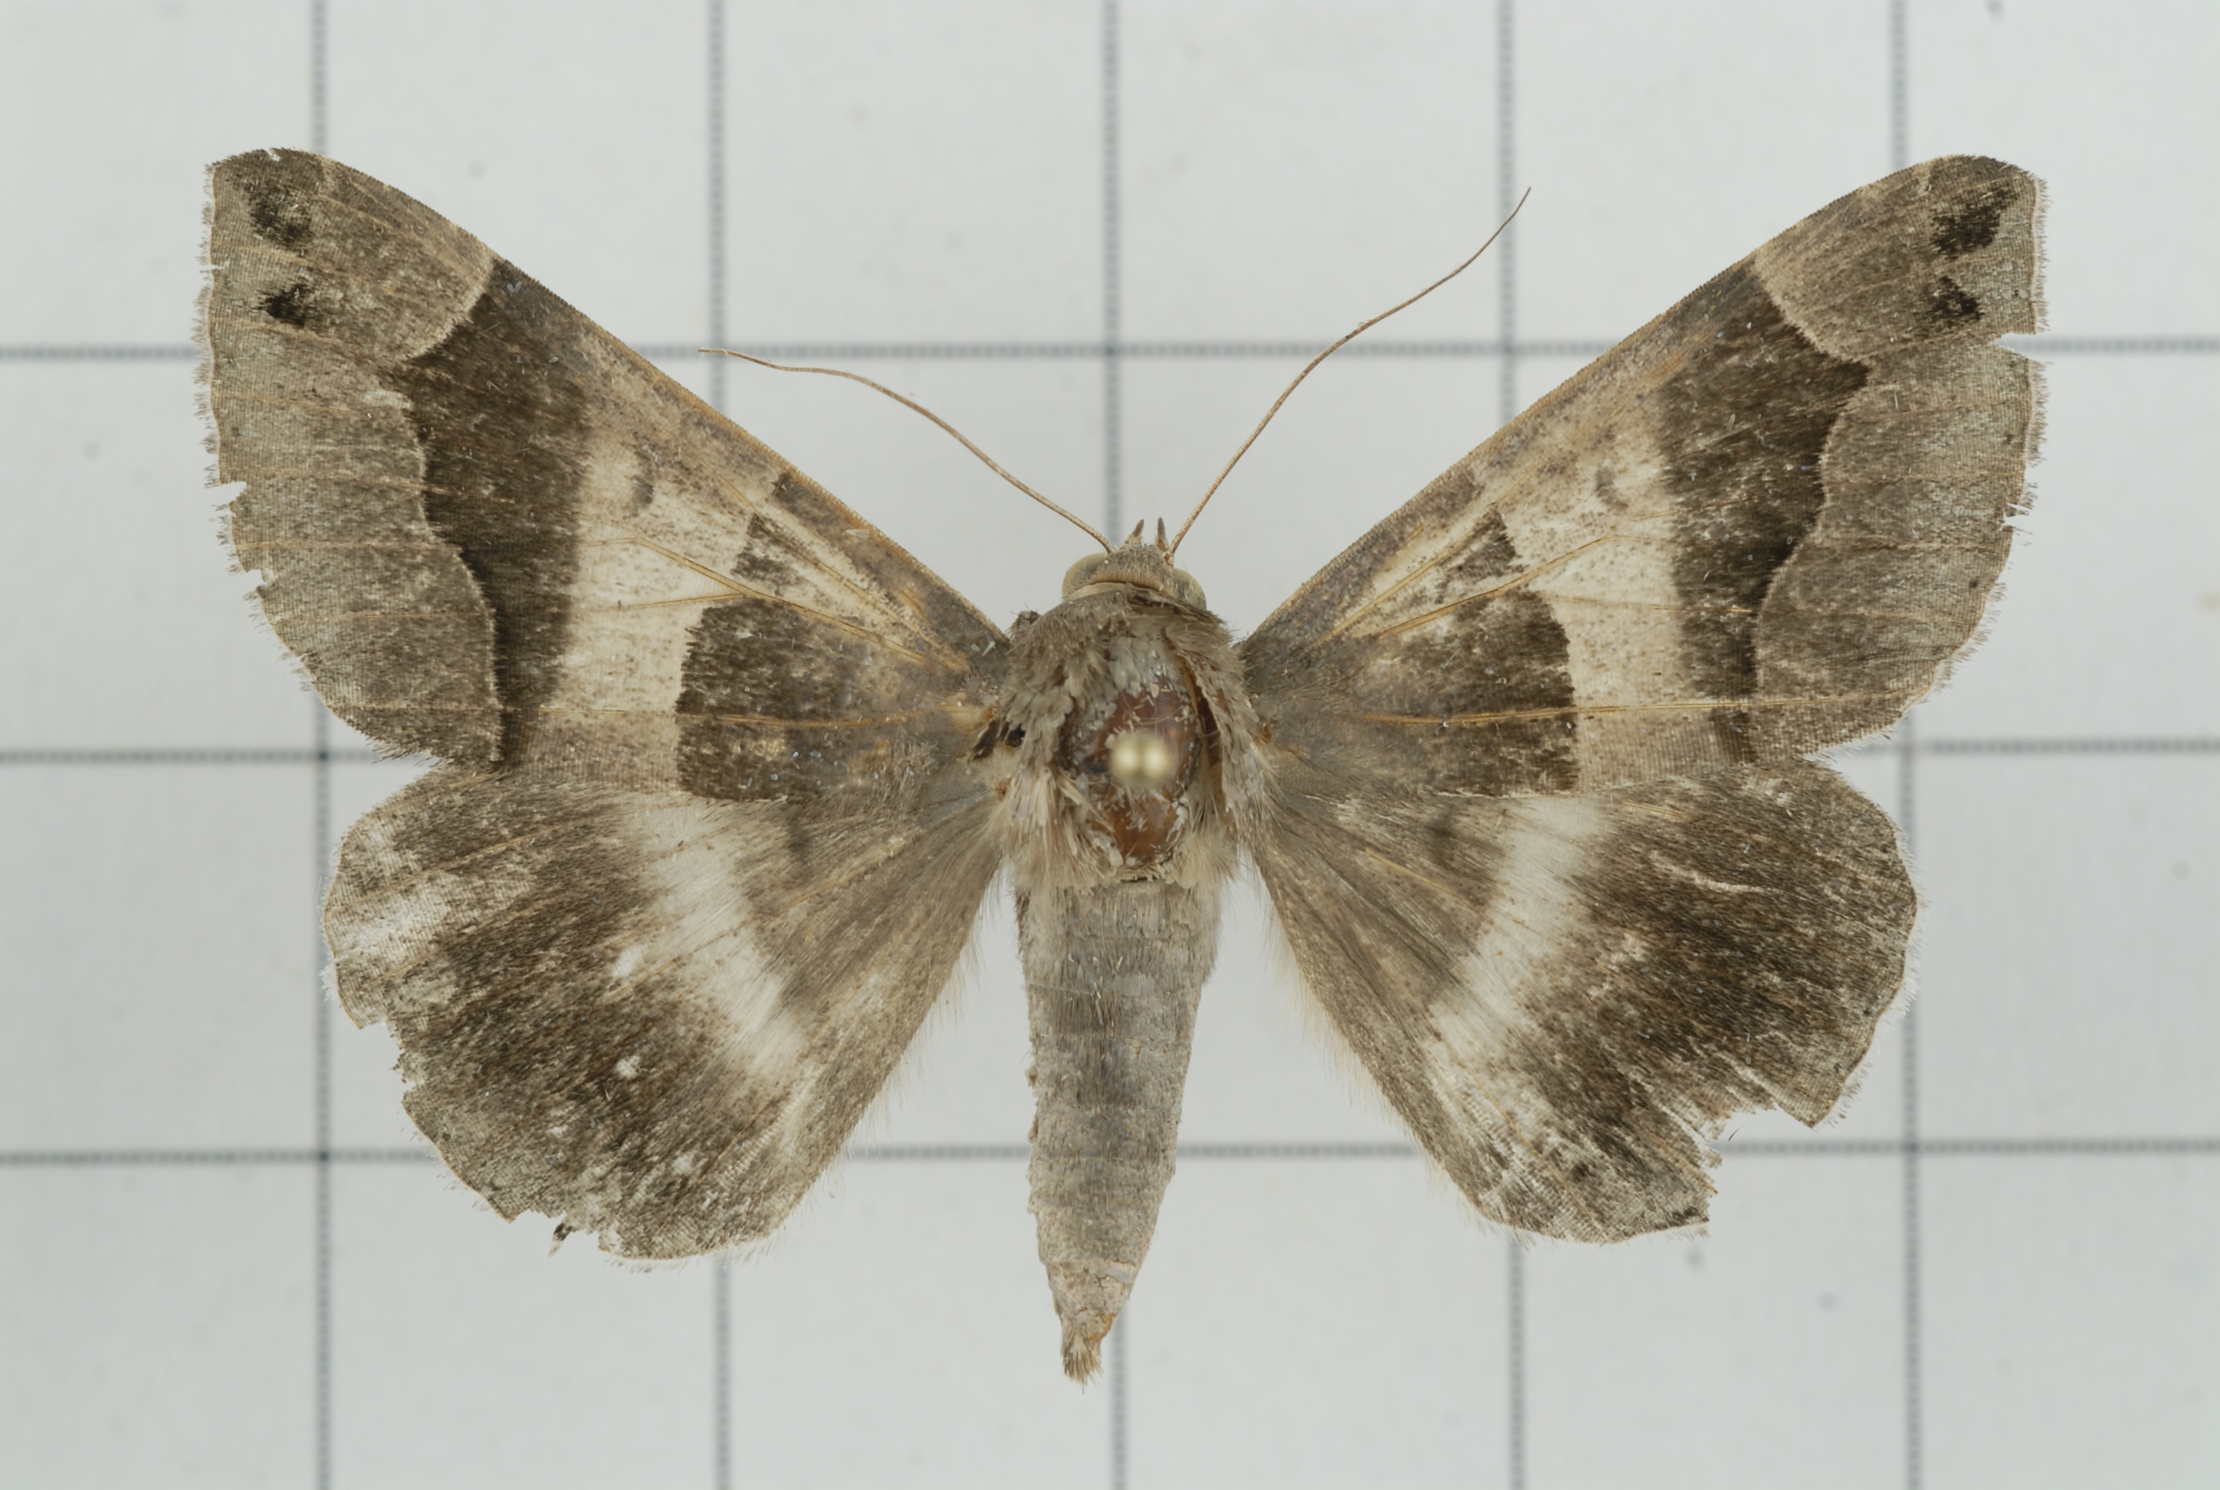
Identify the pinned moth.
Parallelia stuposa
